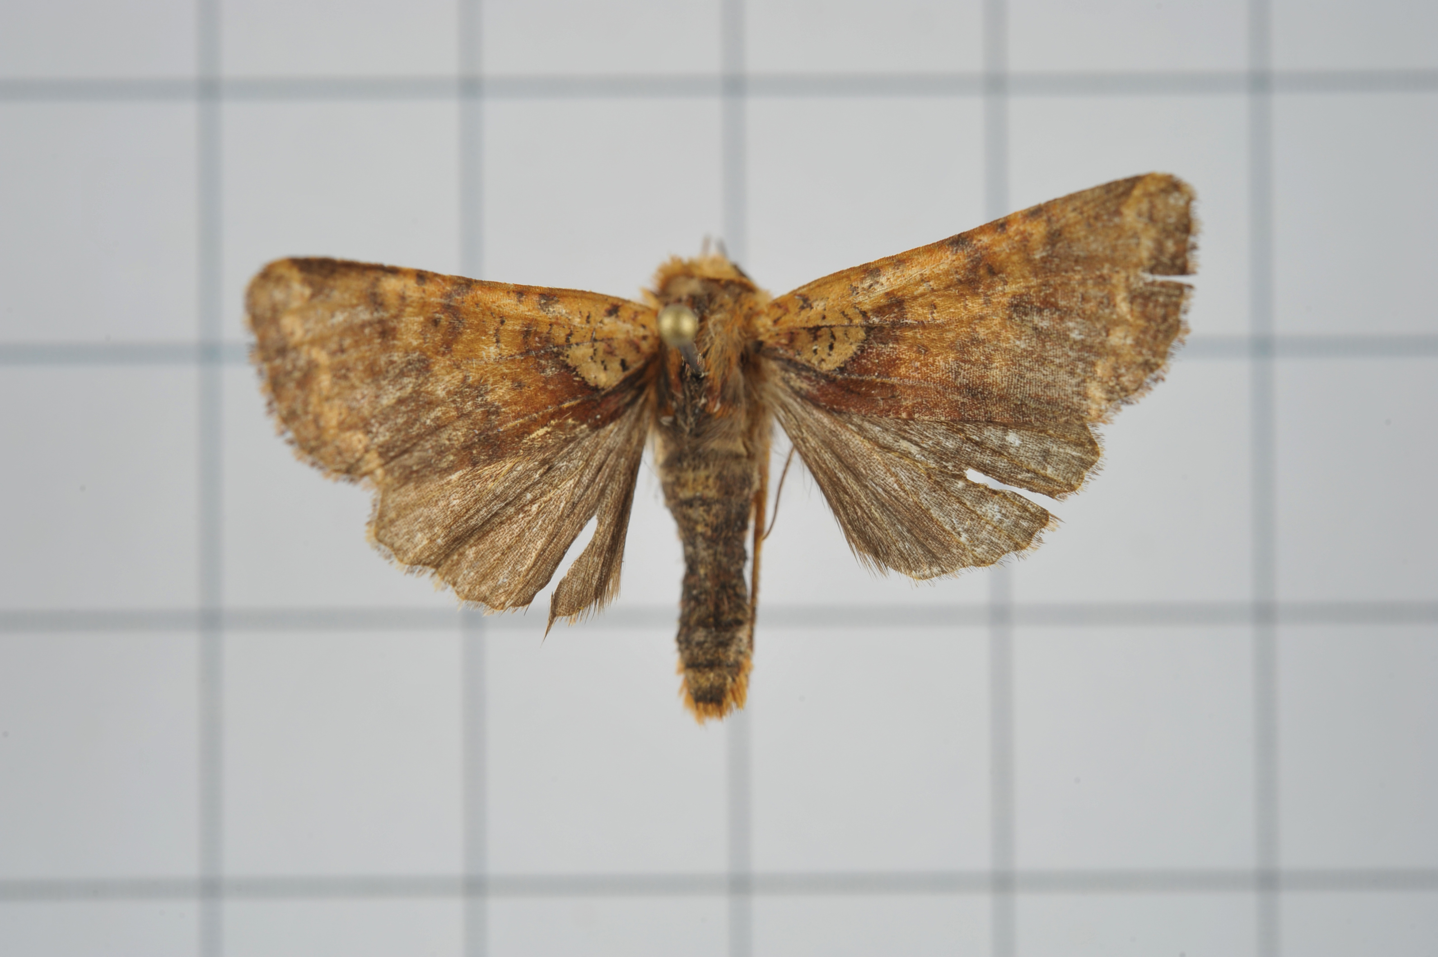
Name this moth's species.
Rhynchaglaea taiwana
